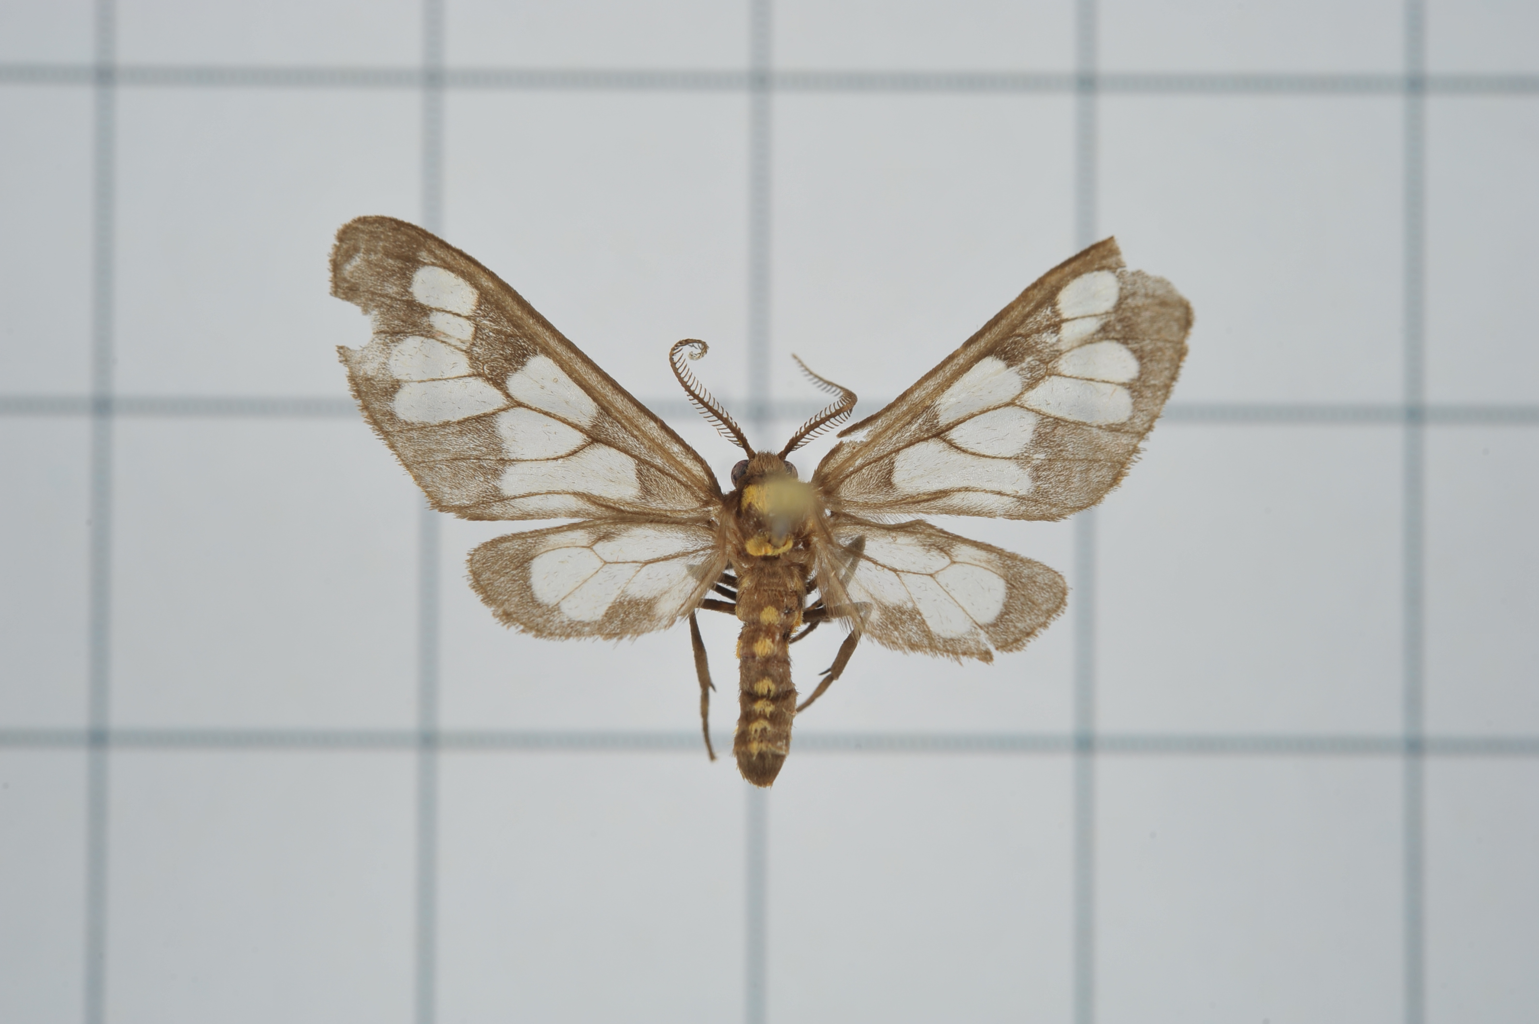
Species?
Eressa confinis finitima
